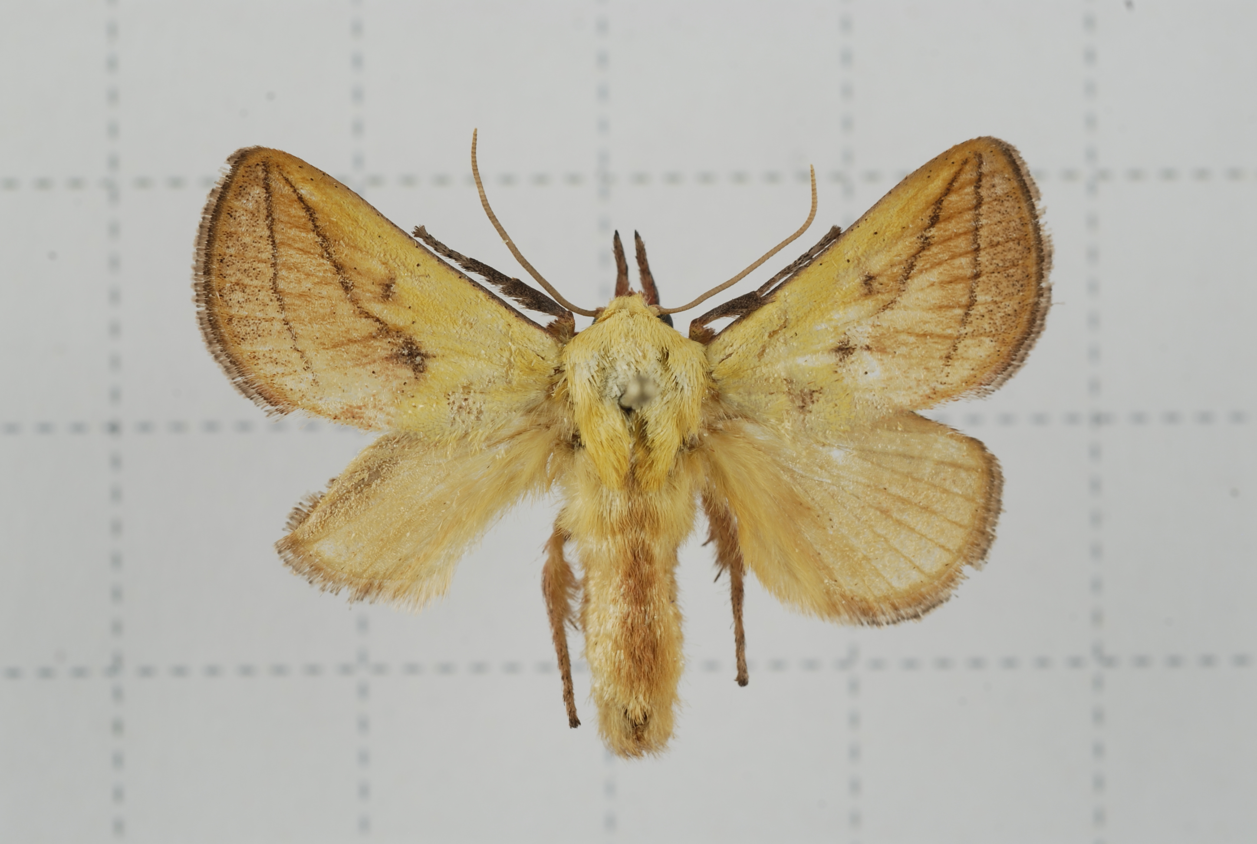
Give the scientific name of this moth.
Monema rubriceps
